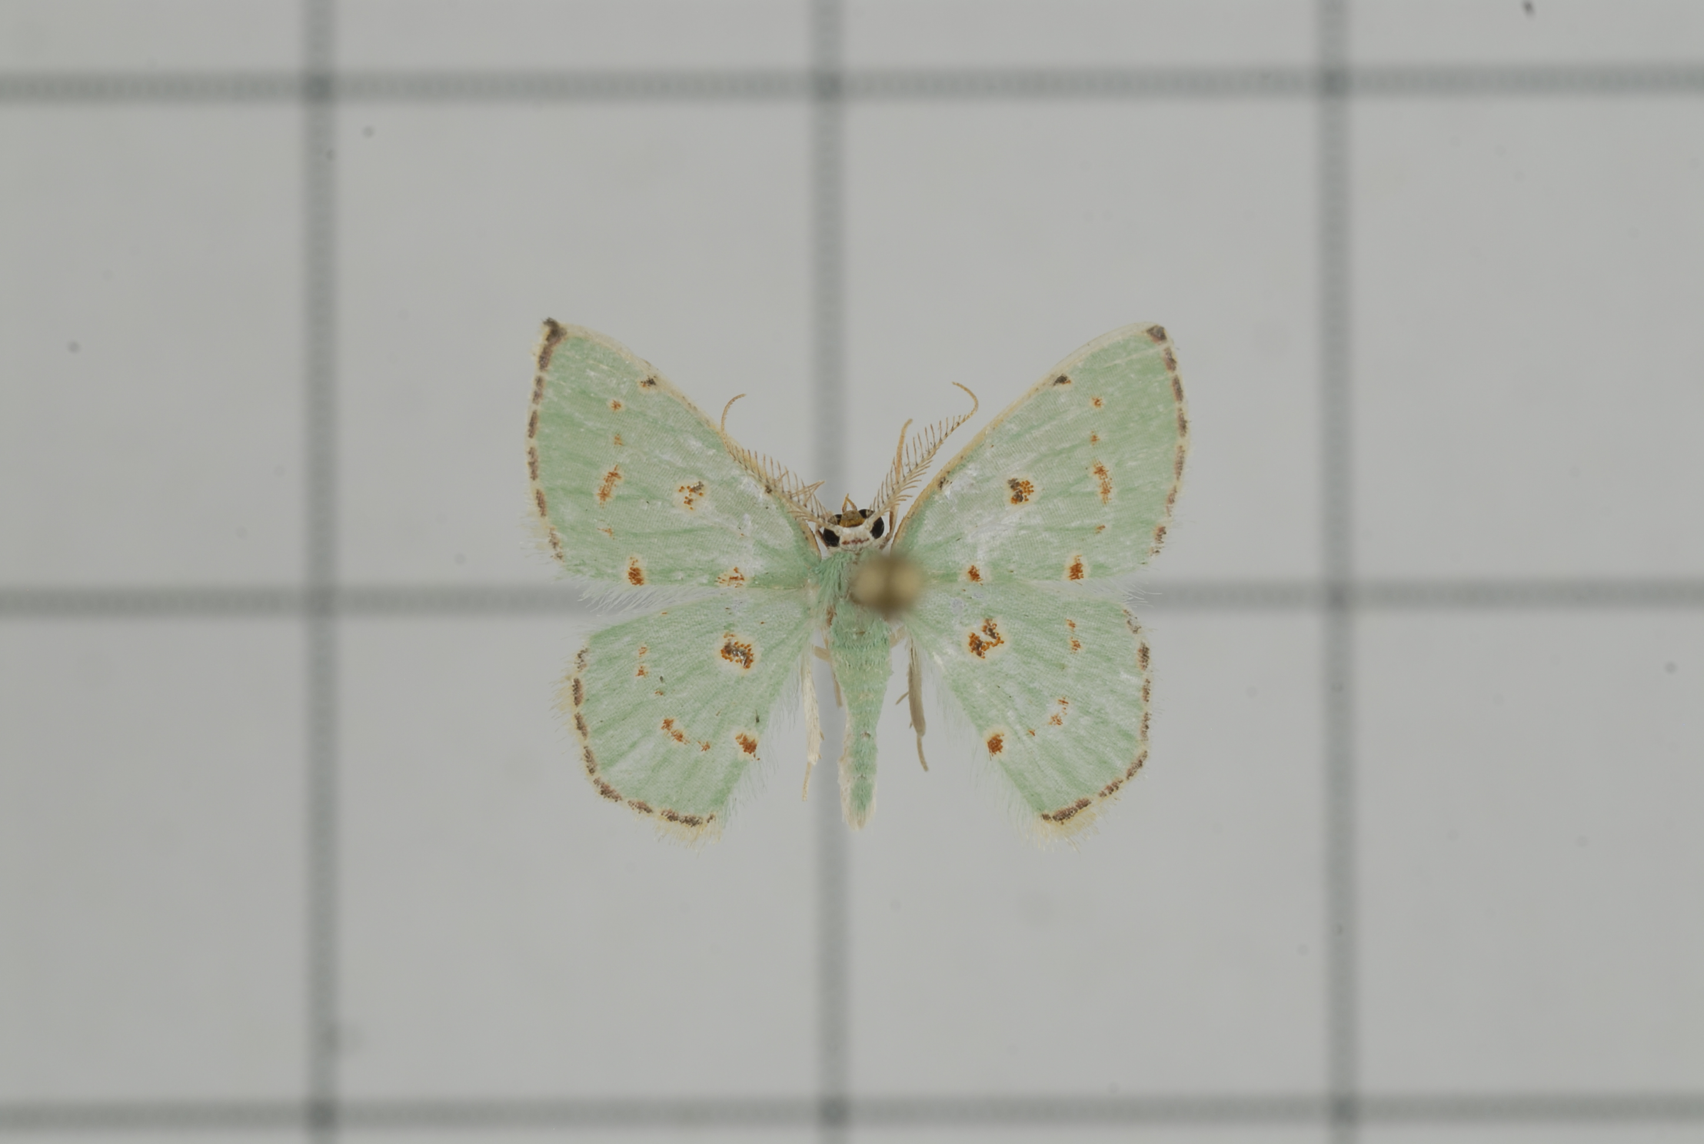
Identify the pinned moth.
Comostola laesaria
